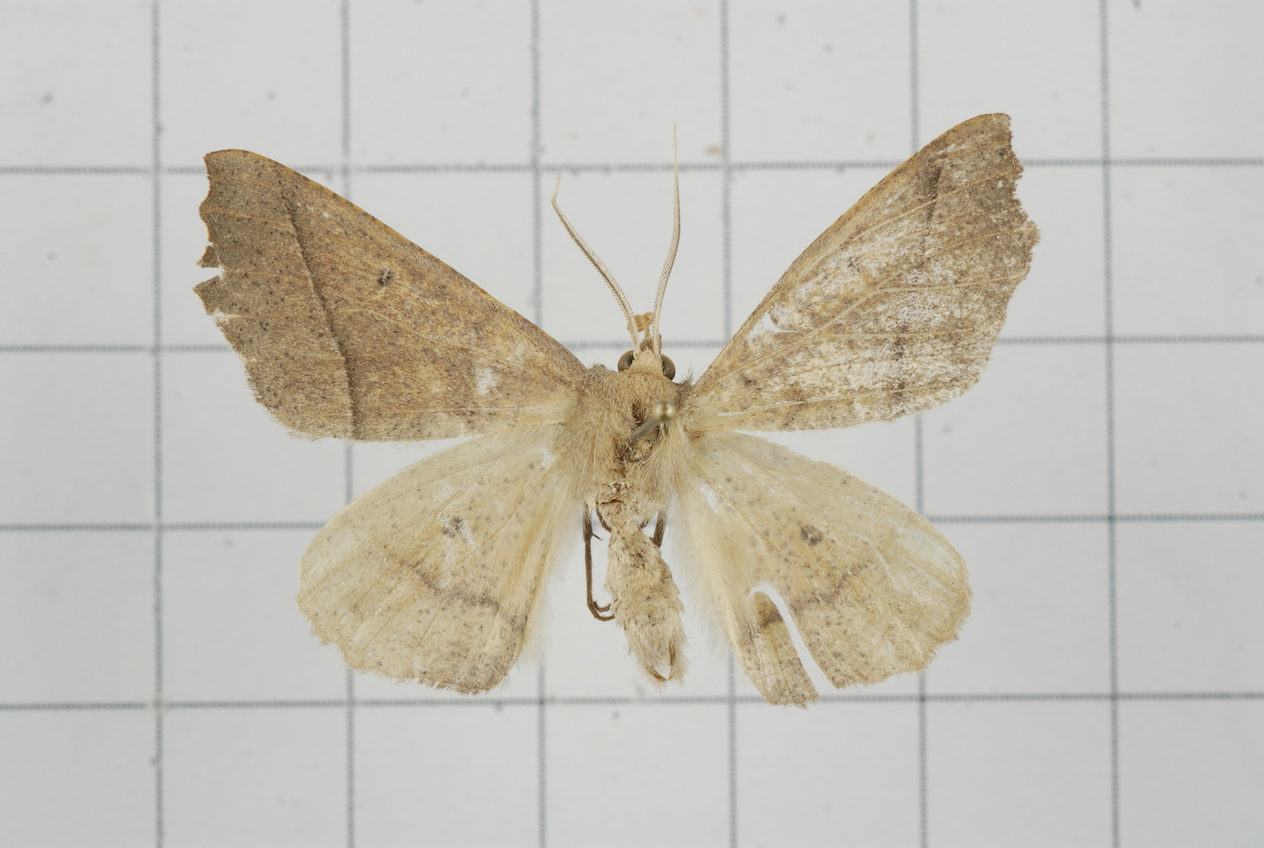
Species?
Odontopera albiguttulata
